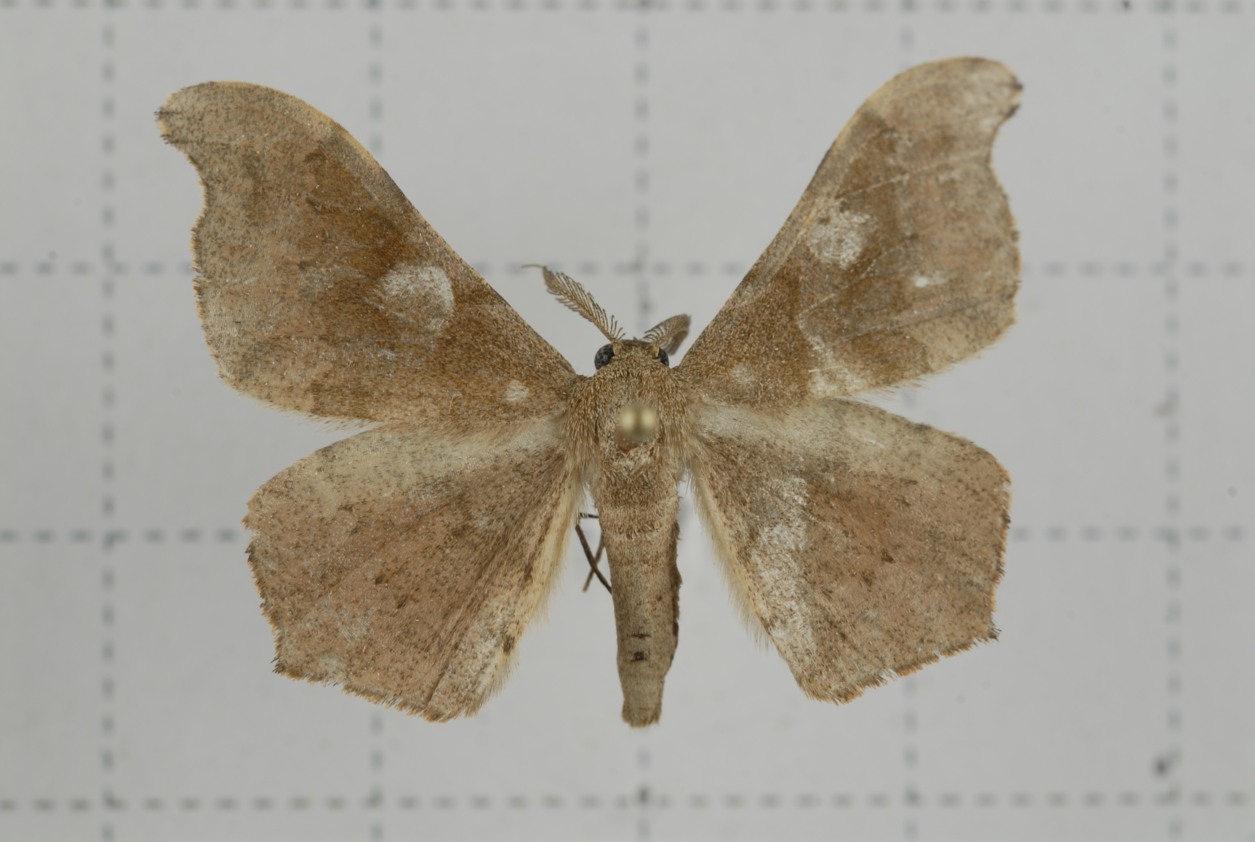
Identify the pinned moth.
Hyposidra talaca talaca
